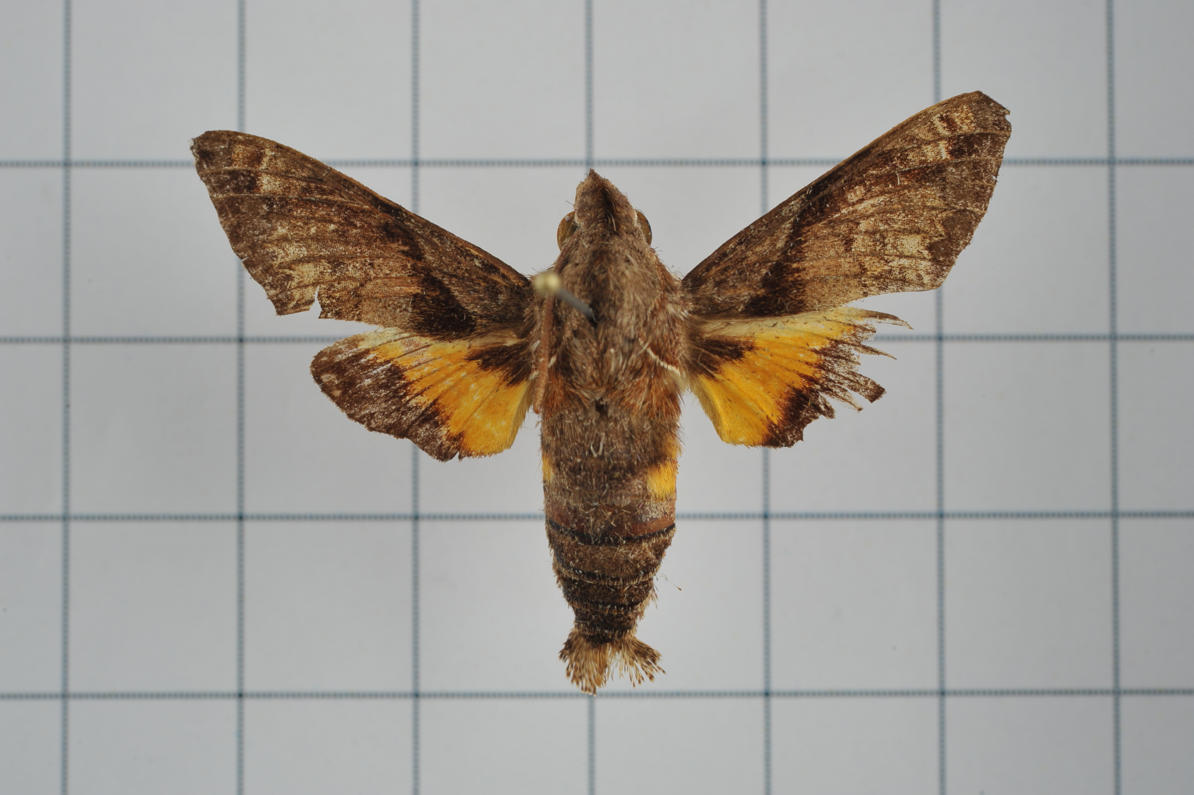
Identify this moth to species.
Macroglossum fritzei
